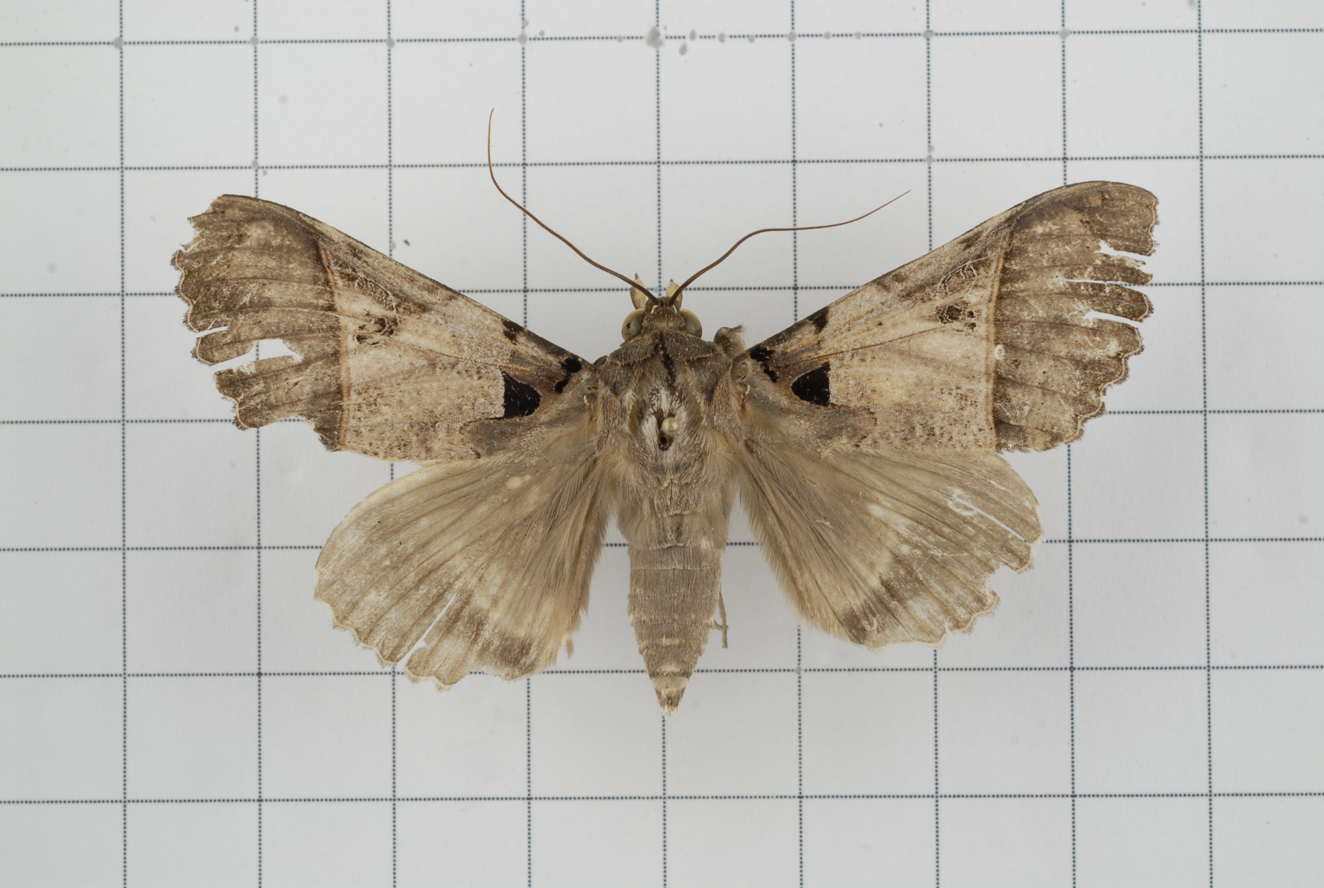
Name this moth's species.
Serrodes campana
